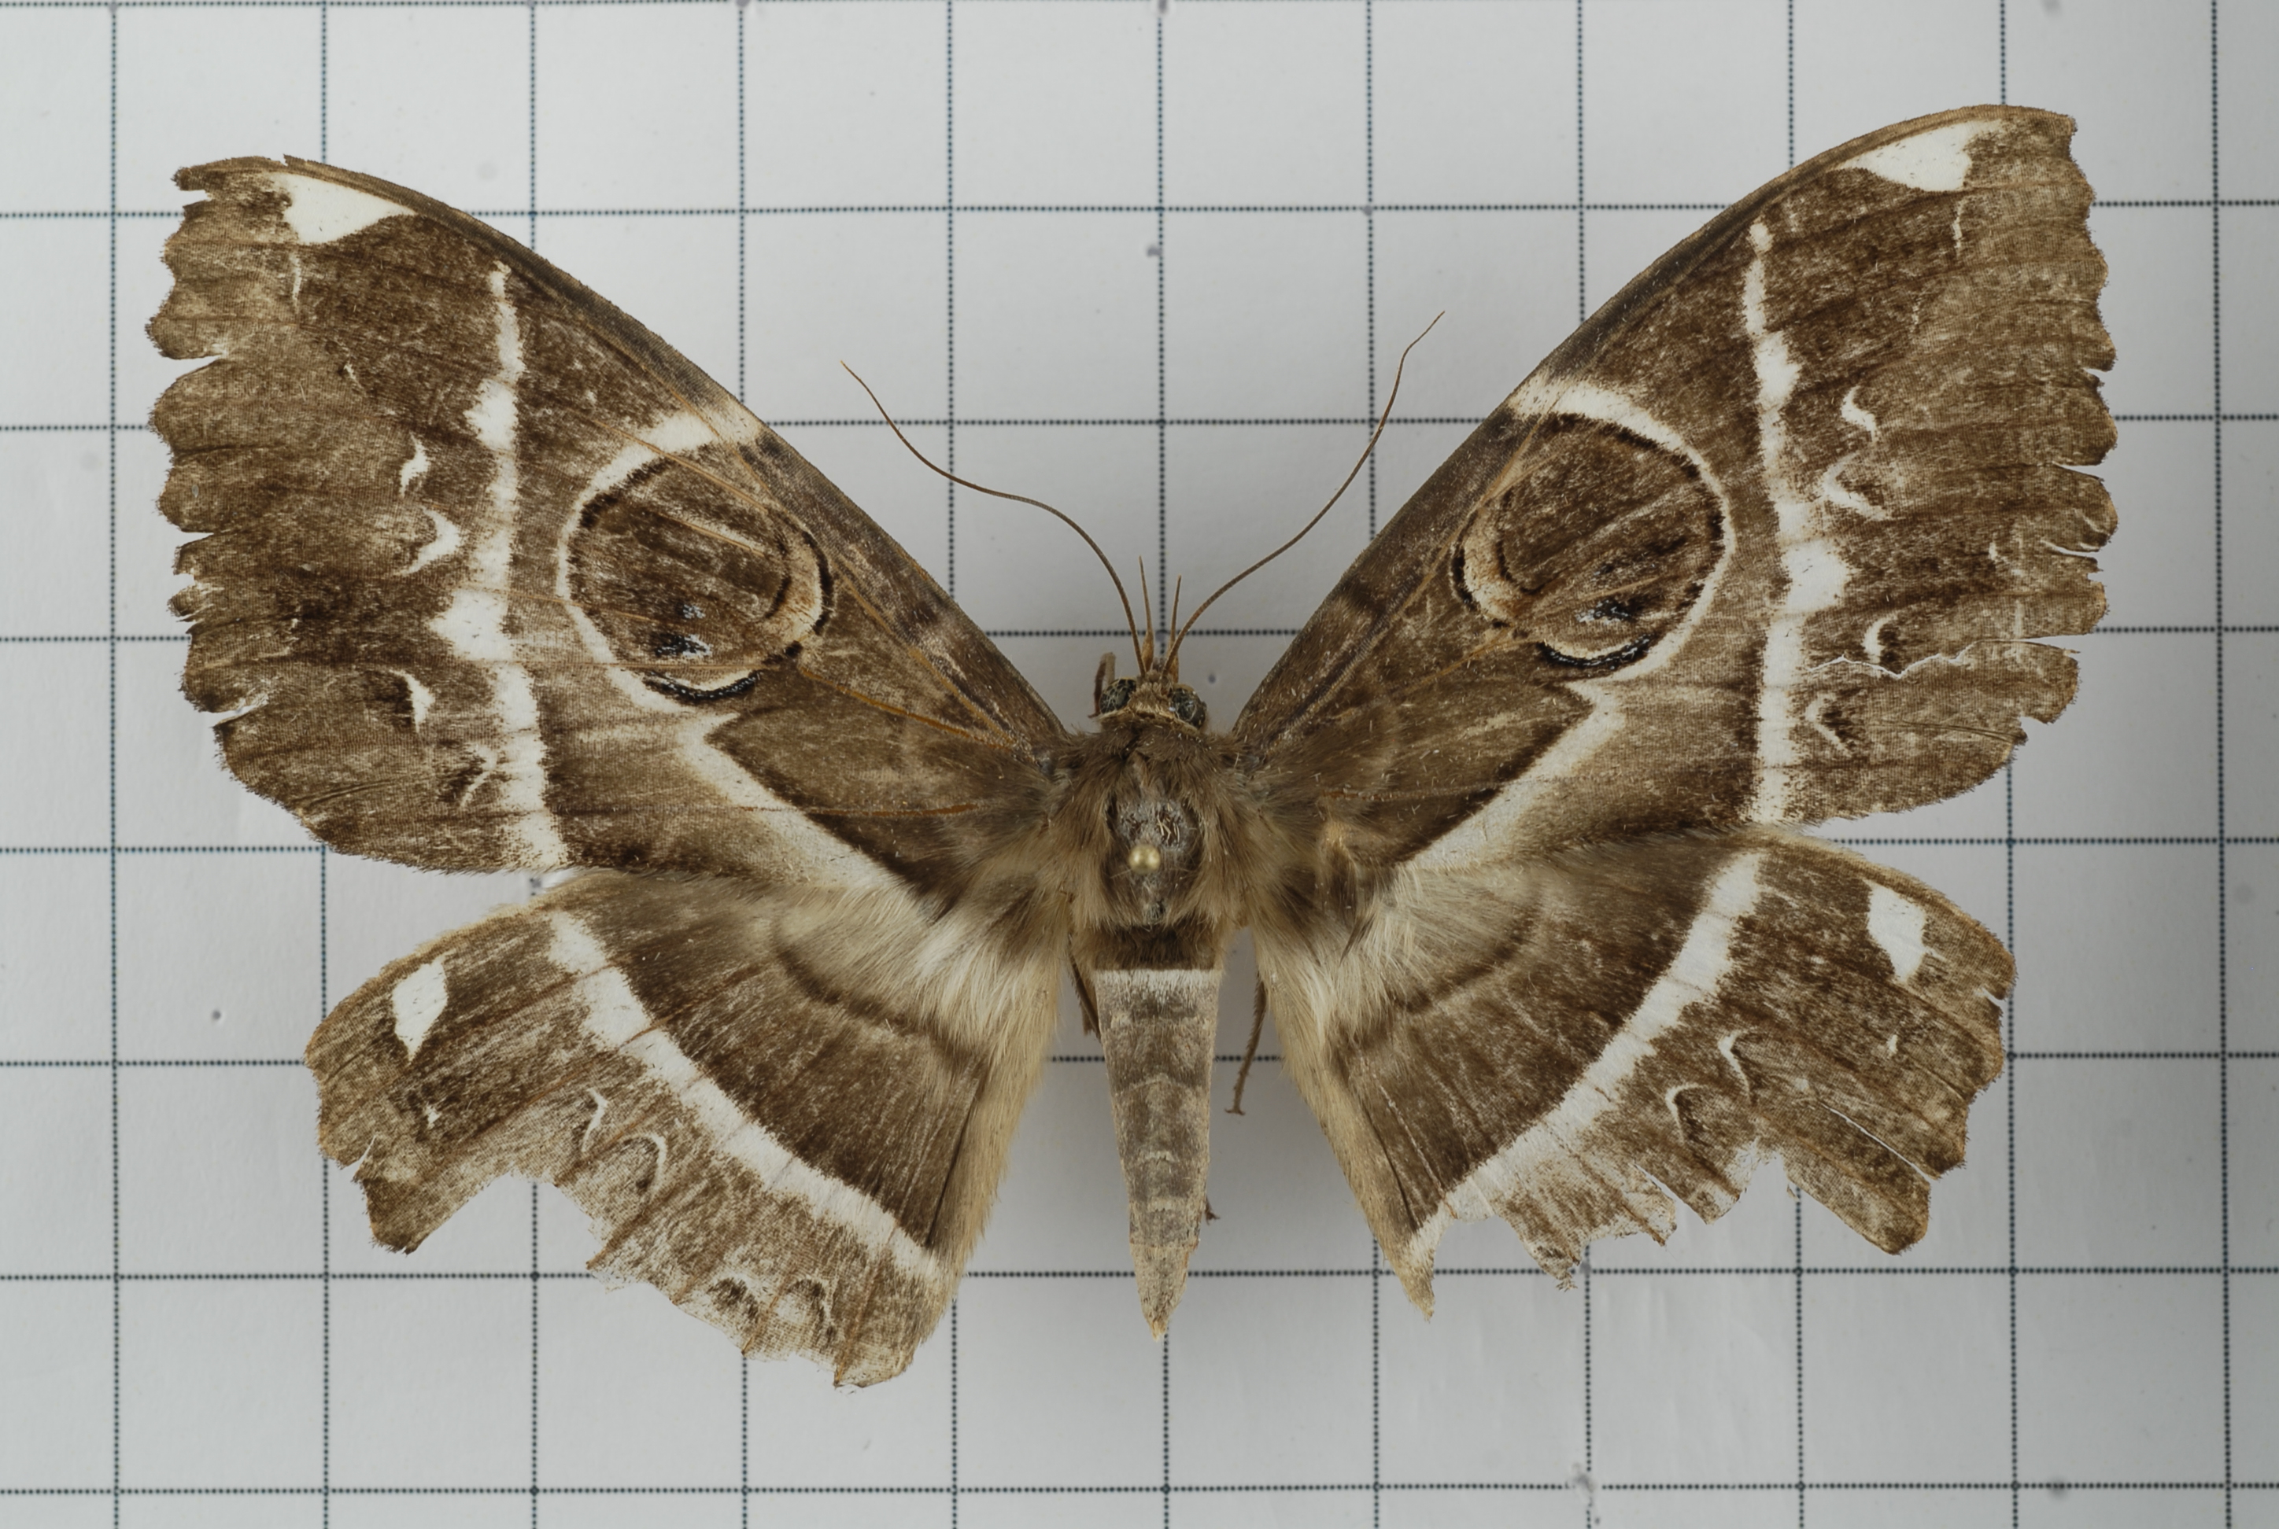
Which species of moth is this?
Erebus ephesperis
